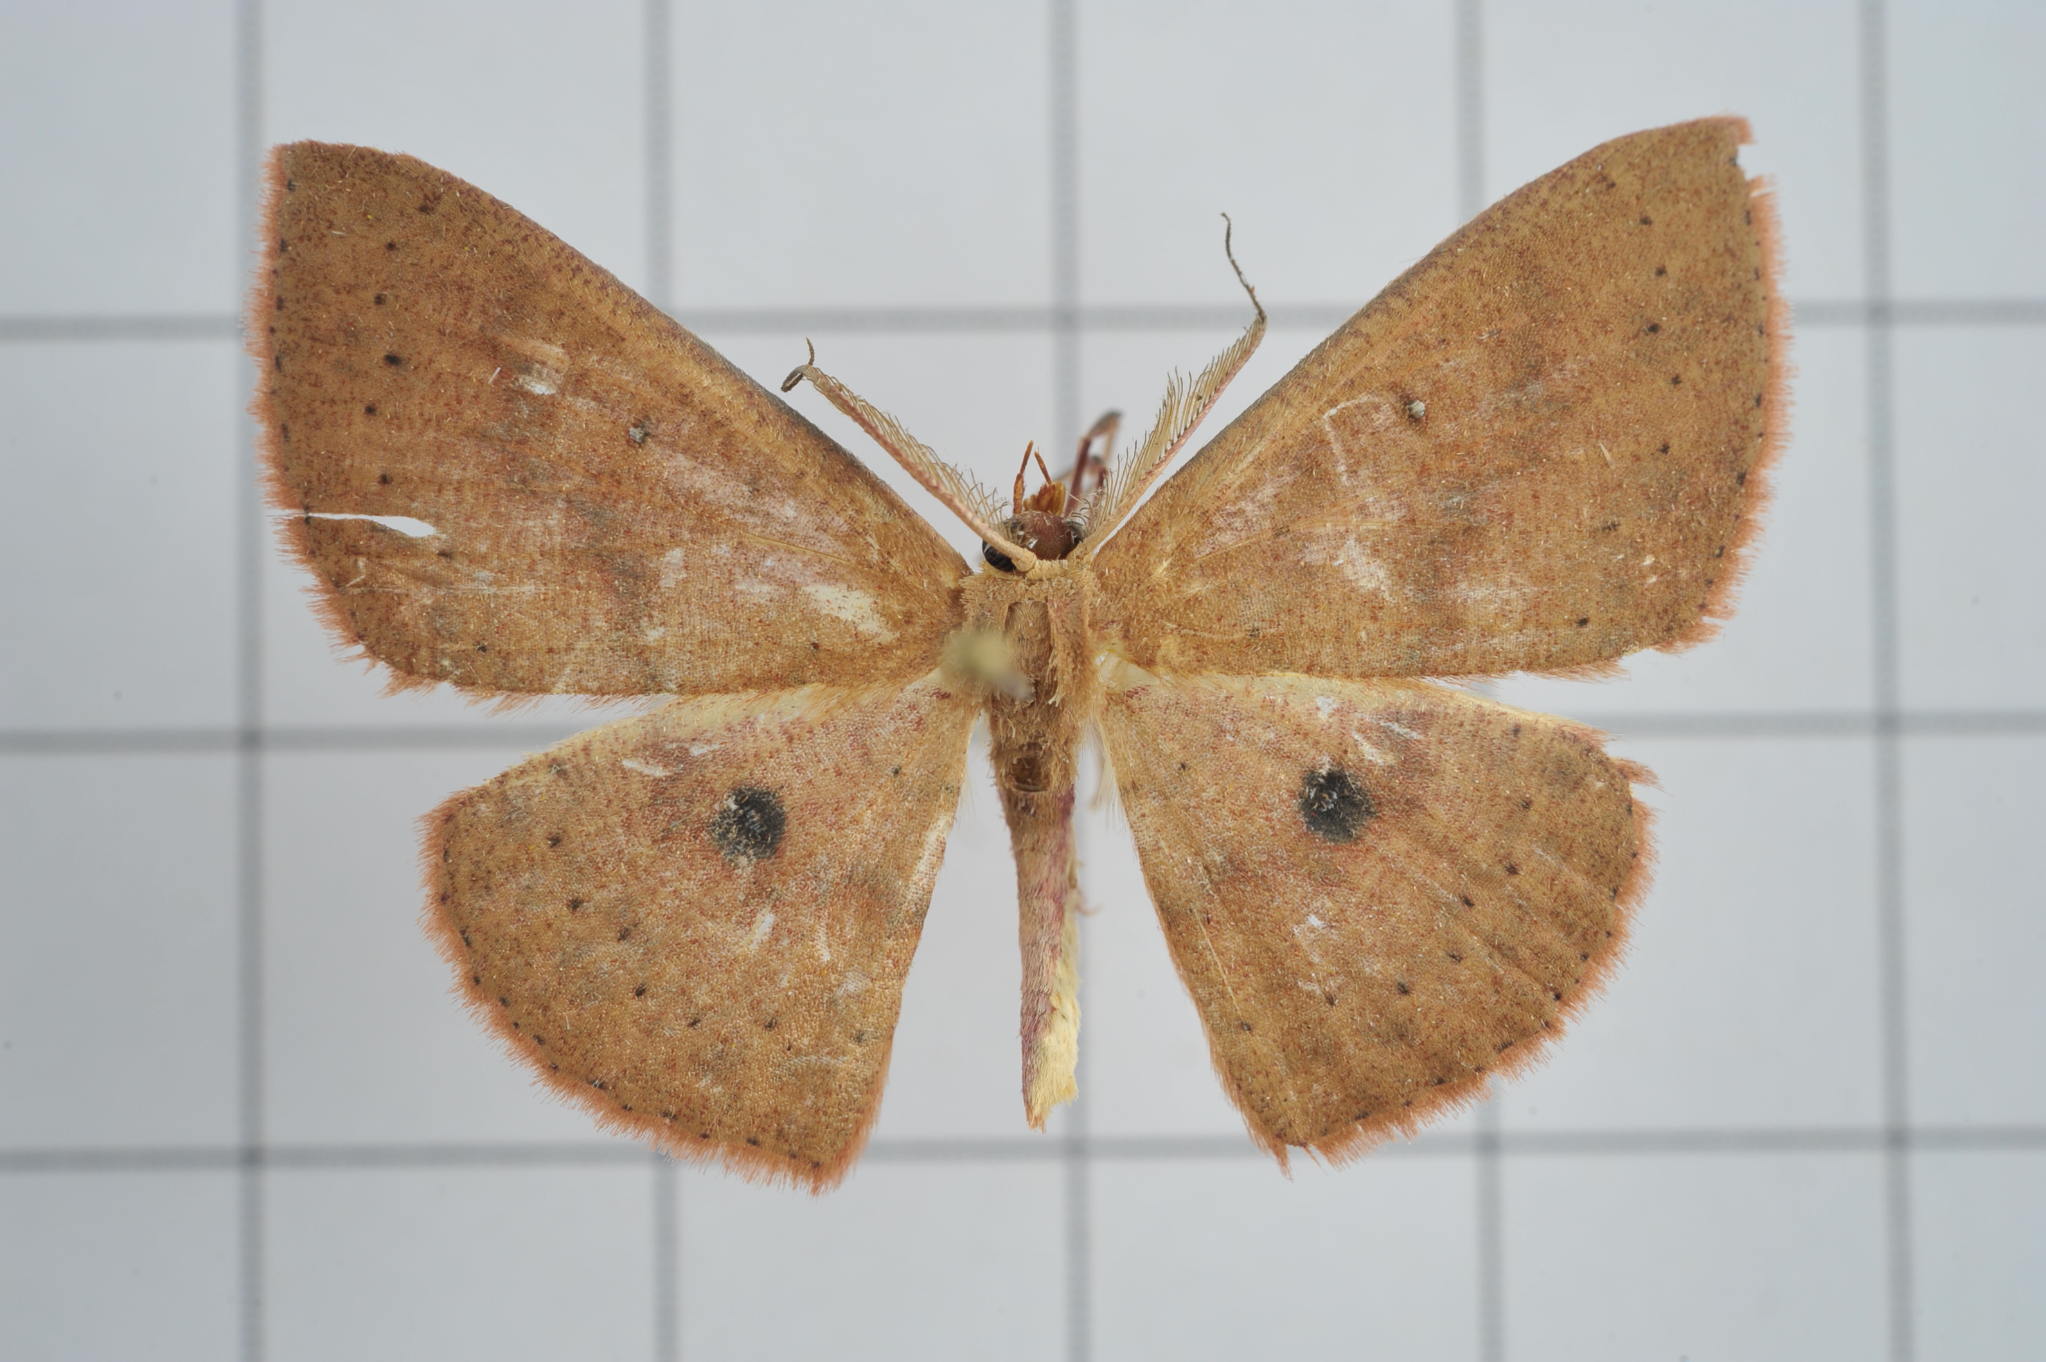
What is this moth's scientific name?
Perixera absconditaria
